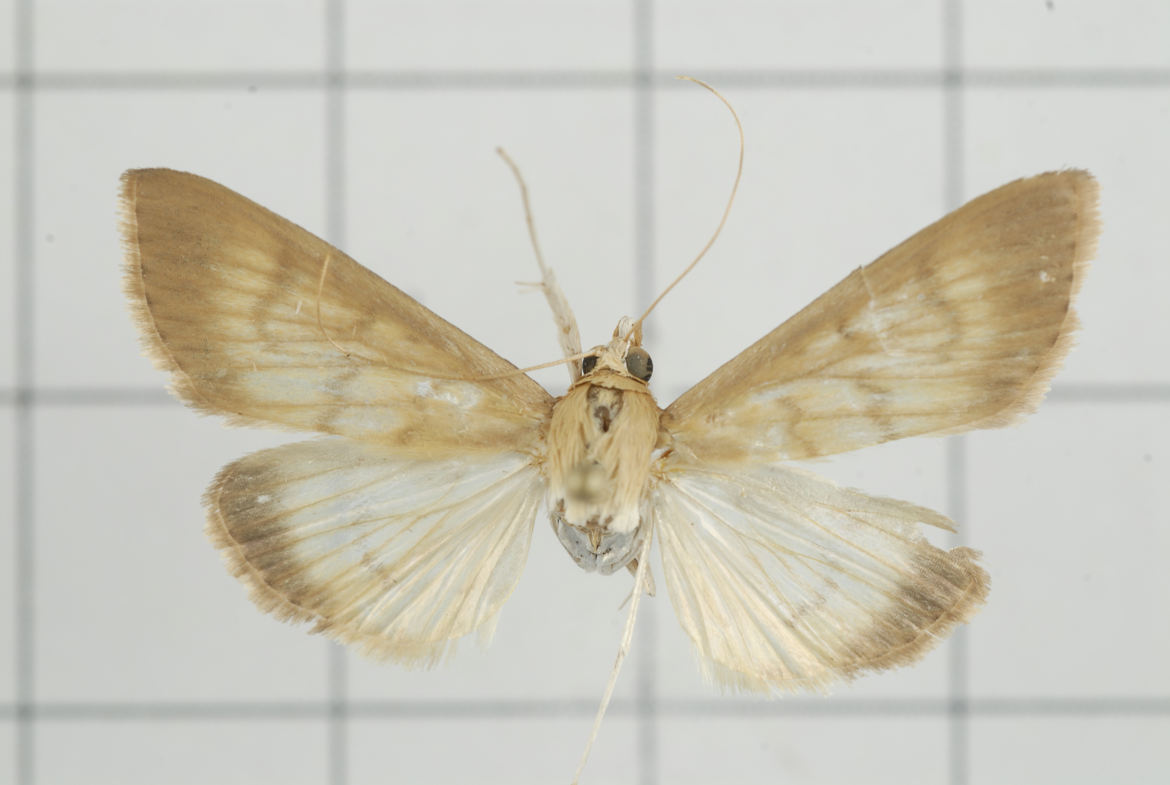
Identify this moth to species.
Crypsiptya coclesalis
